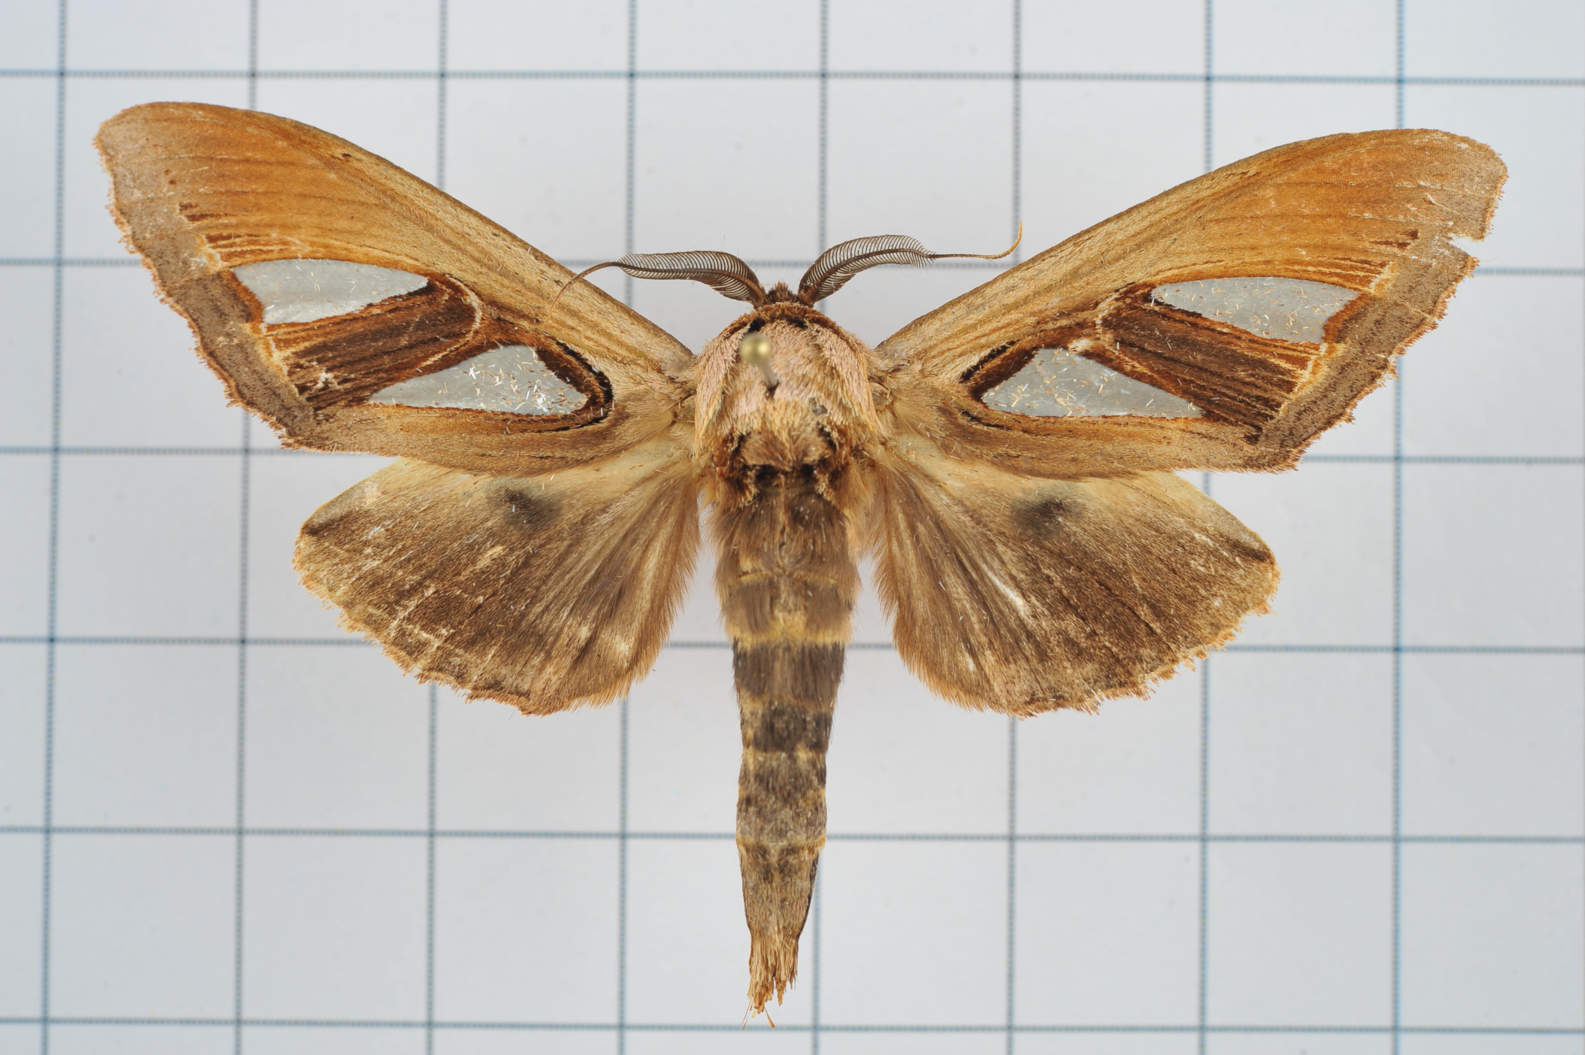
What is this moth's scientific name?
Tarsolepis japonica
